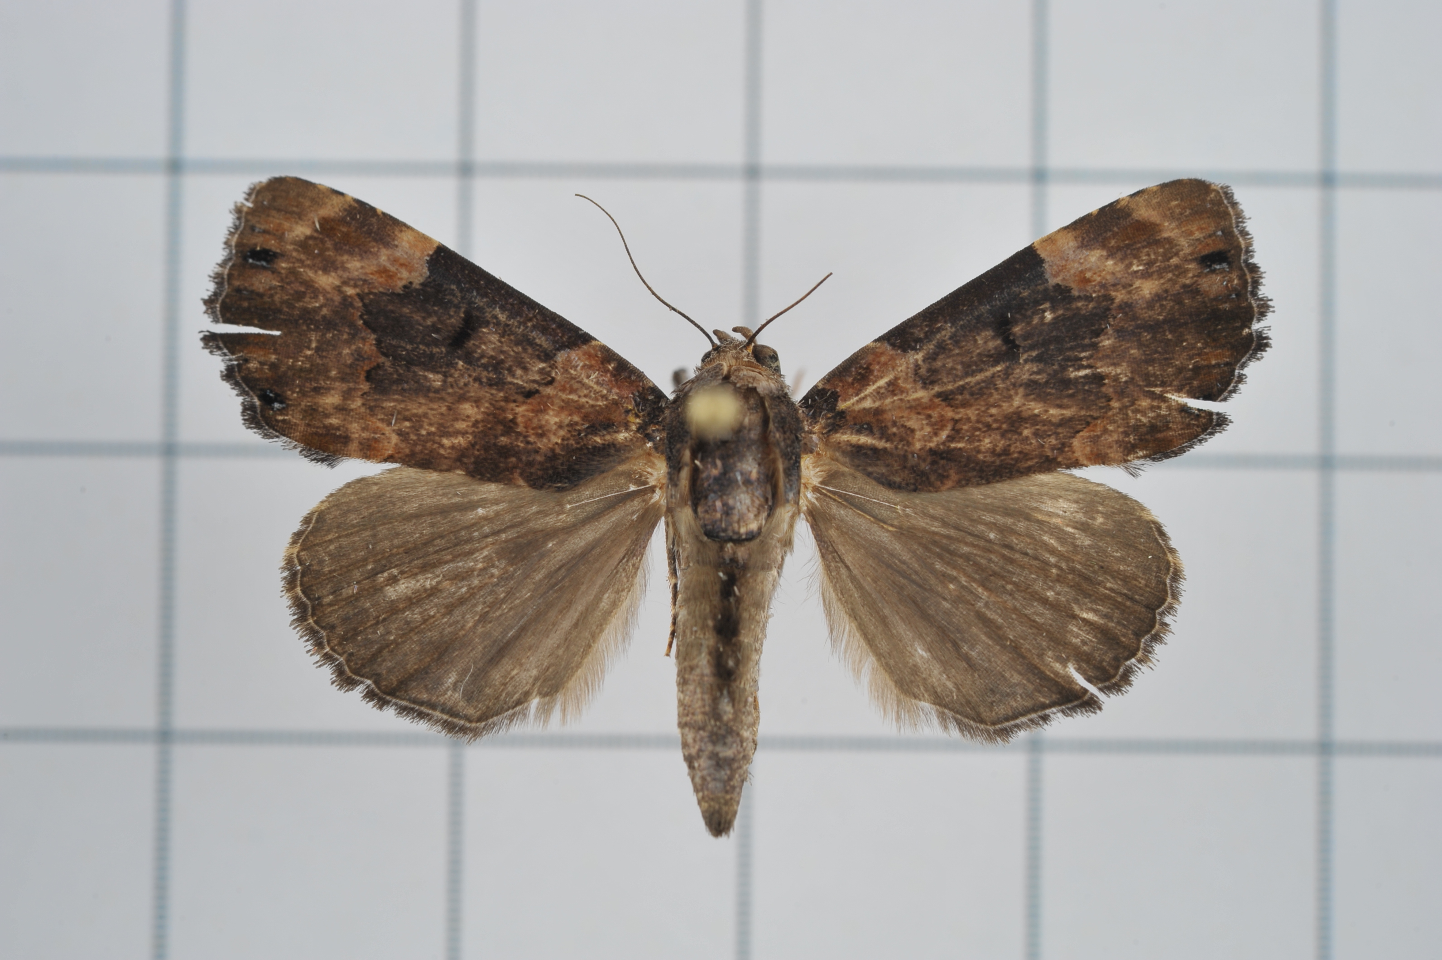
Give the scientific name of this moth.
Dinumma deponens
